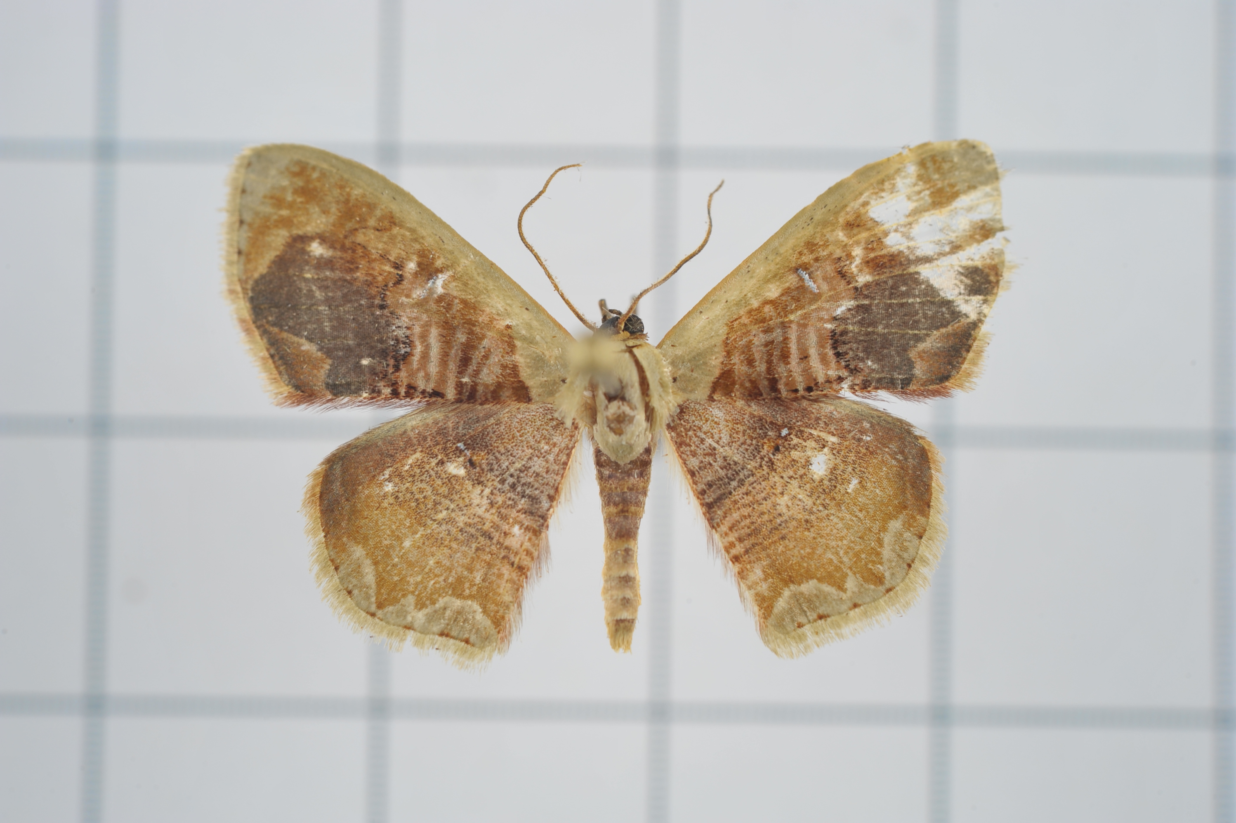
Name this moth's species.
Lipomelia subusta
